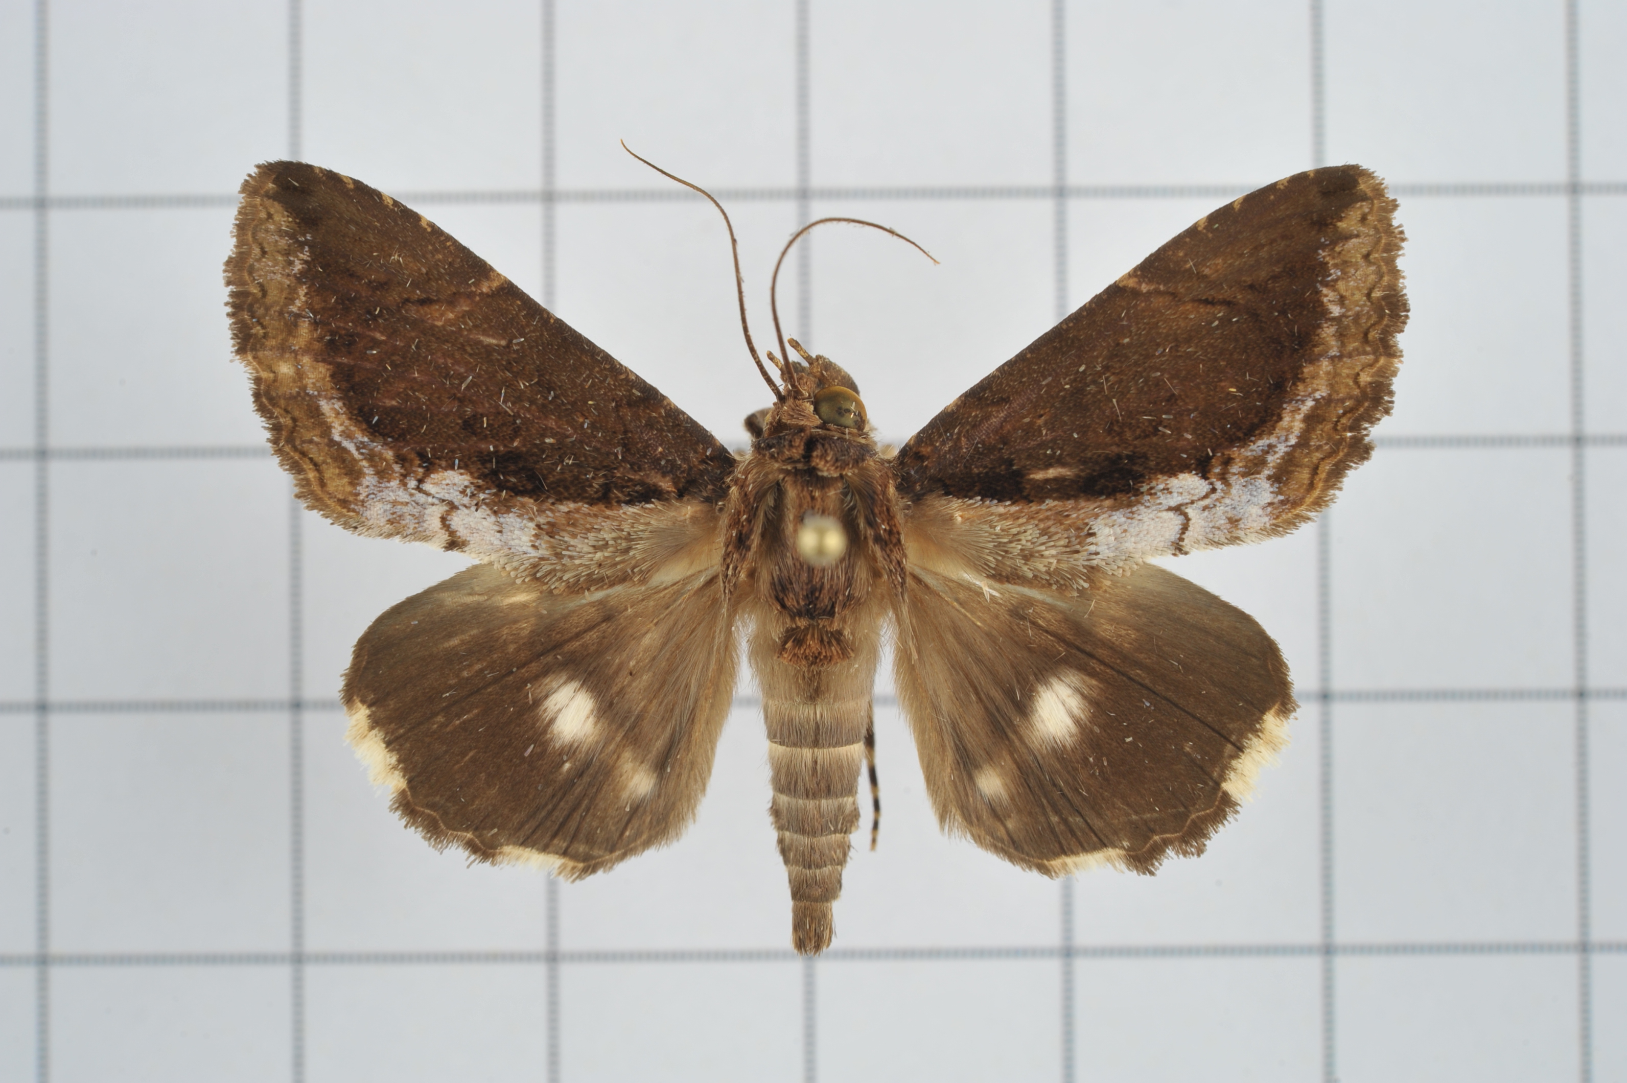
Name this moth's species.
Ercheia cyllaria
